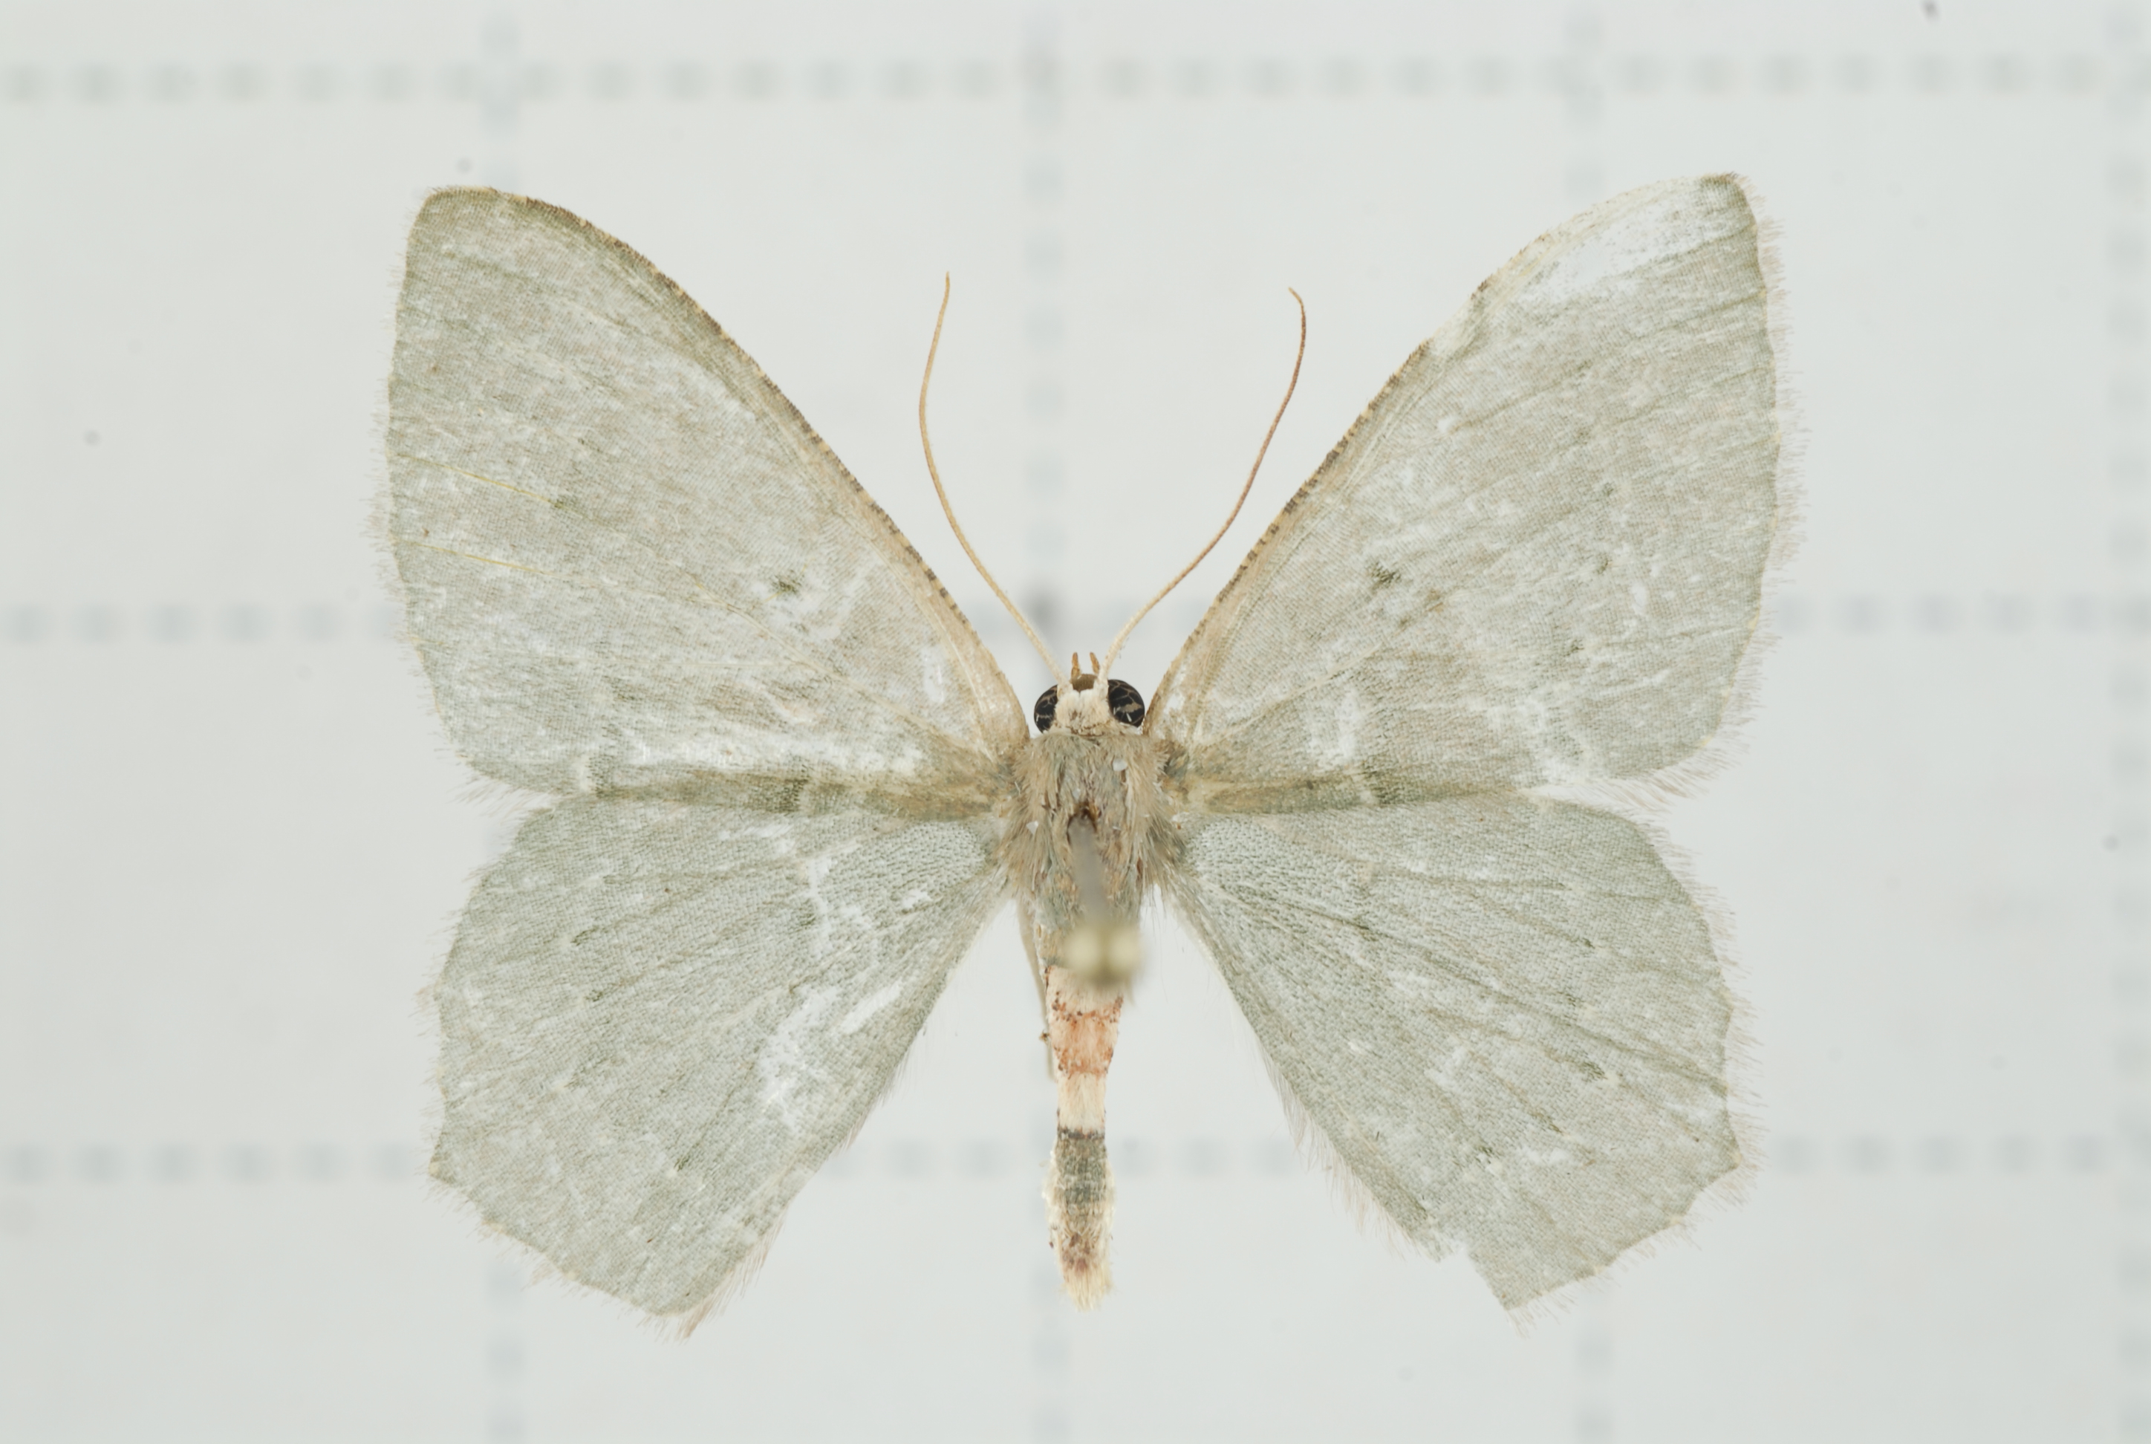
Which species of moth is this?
Chlorissa arcana
